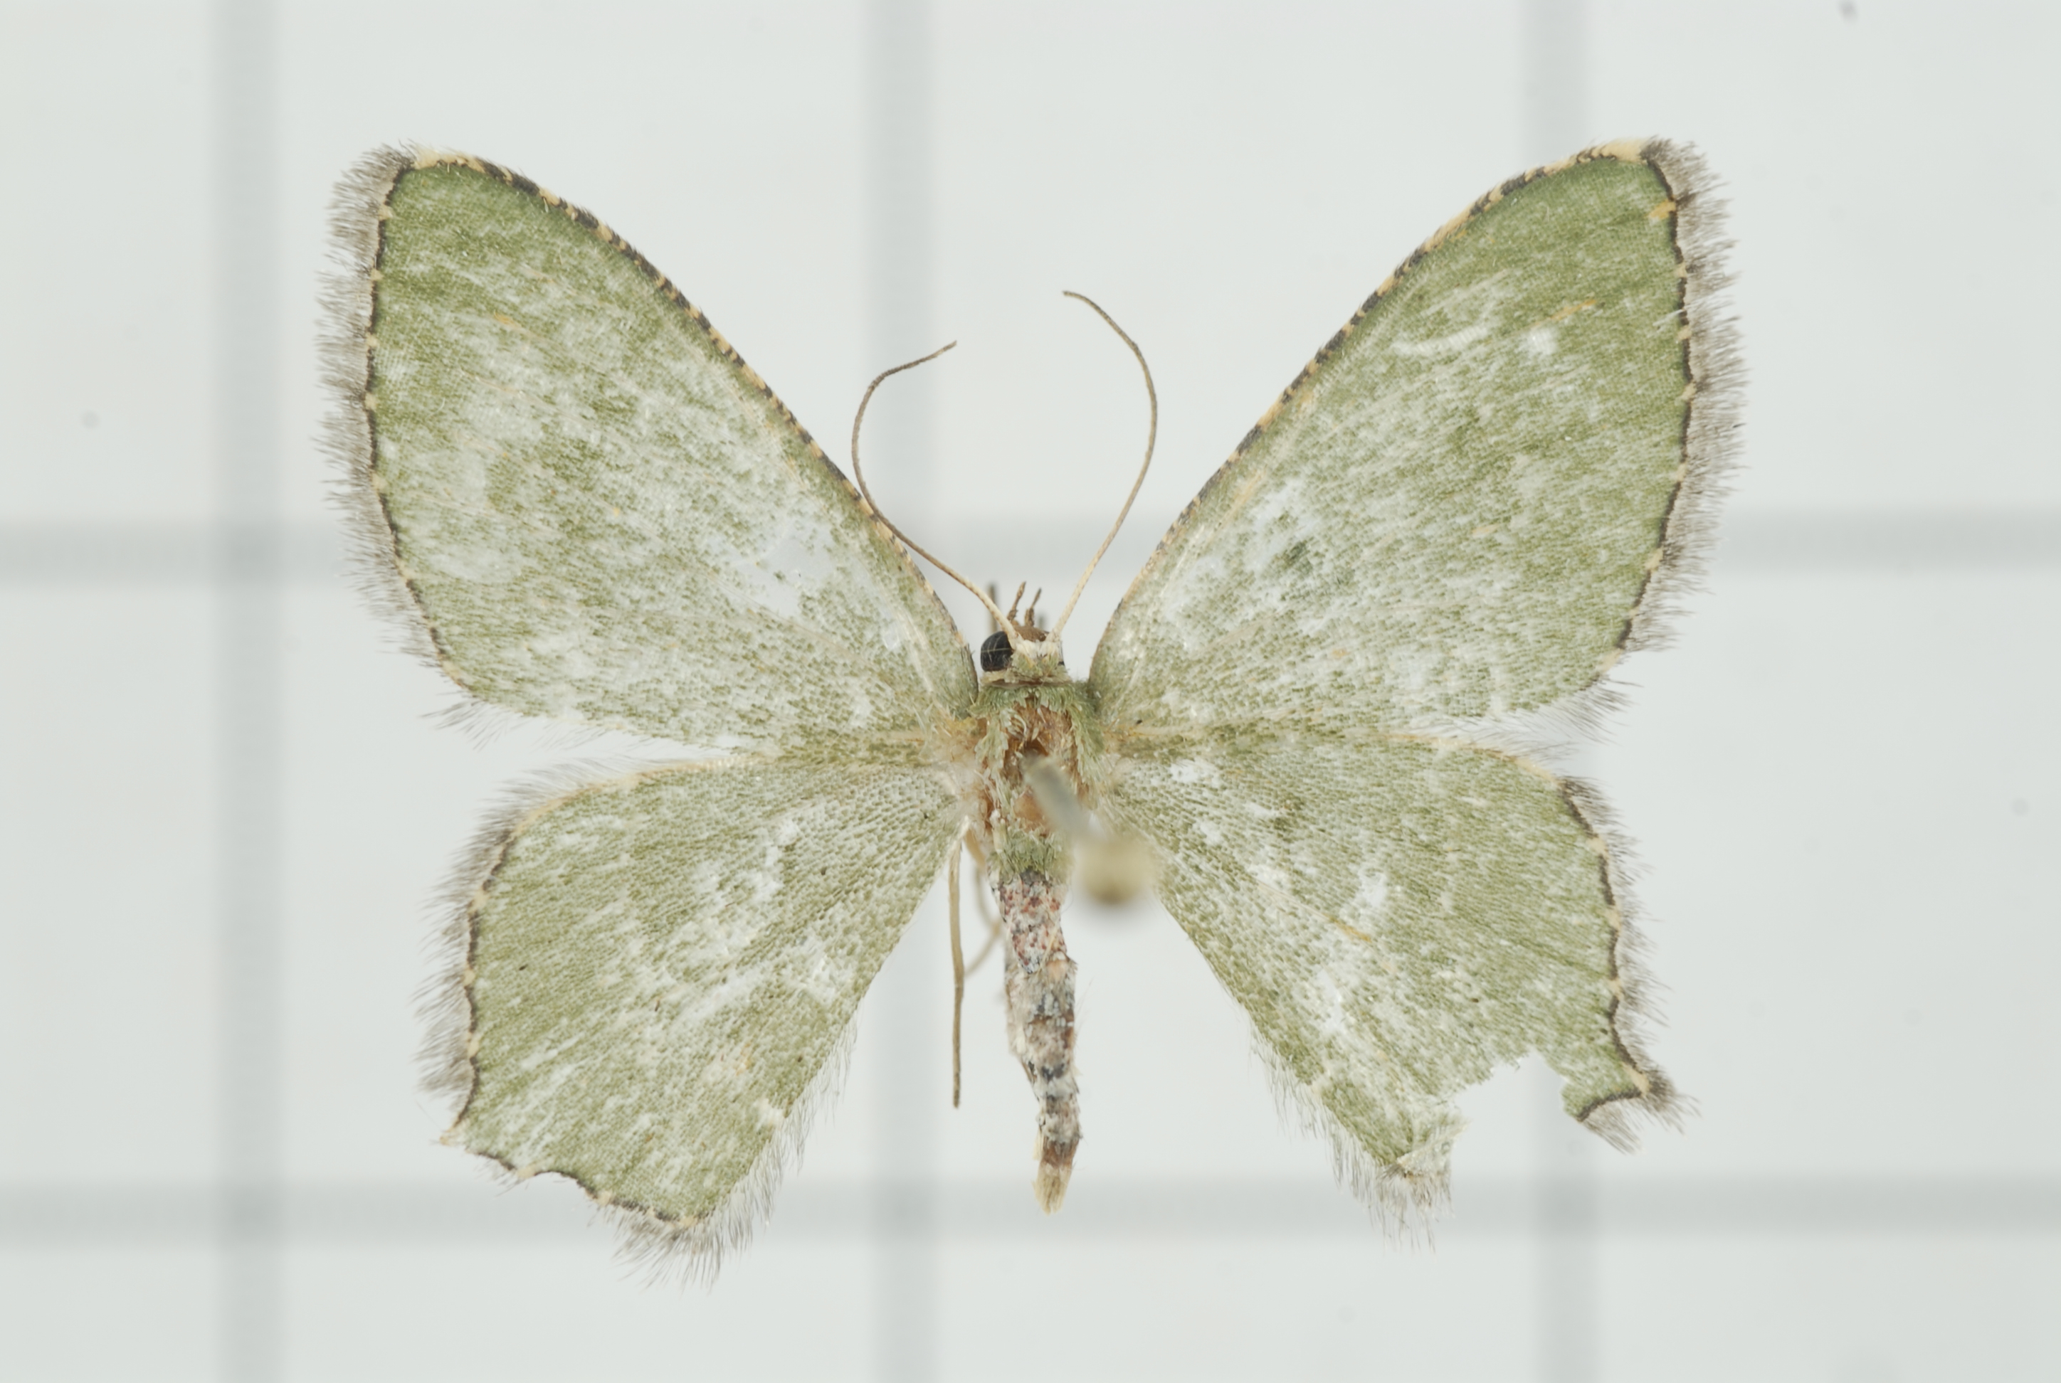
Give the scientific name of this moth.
Hemithea tritonaria
